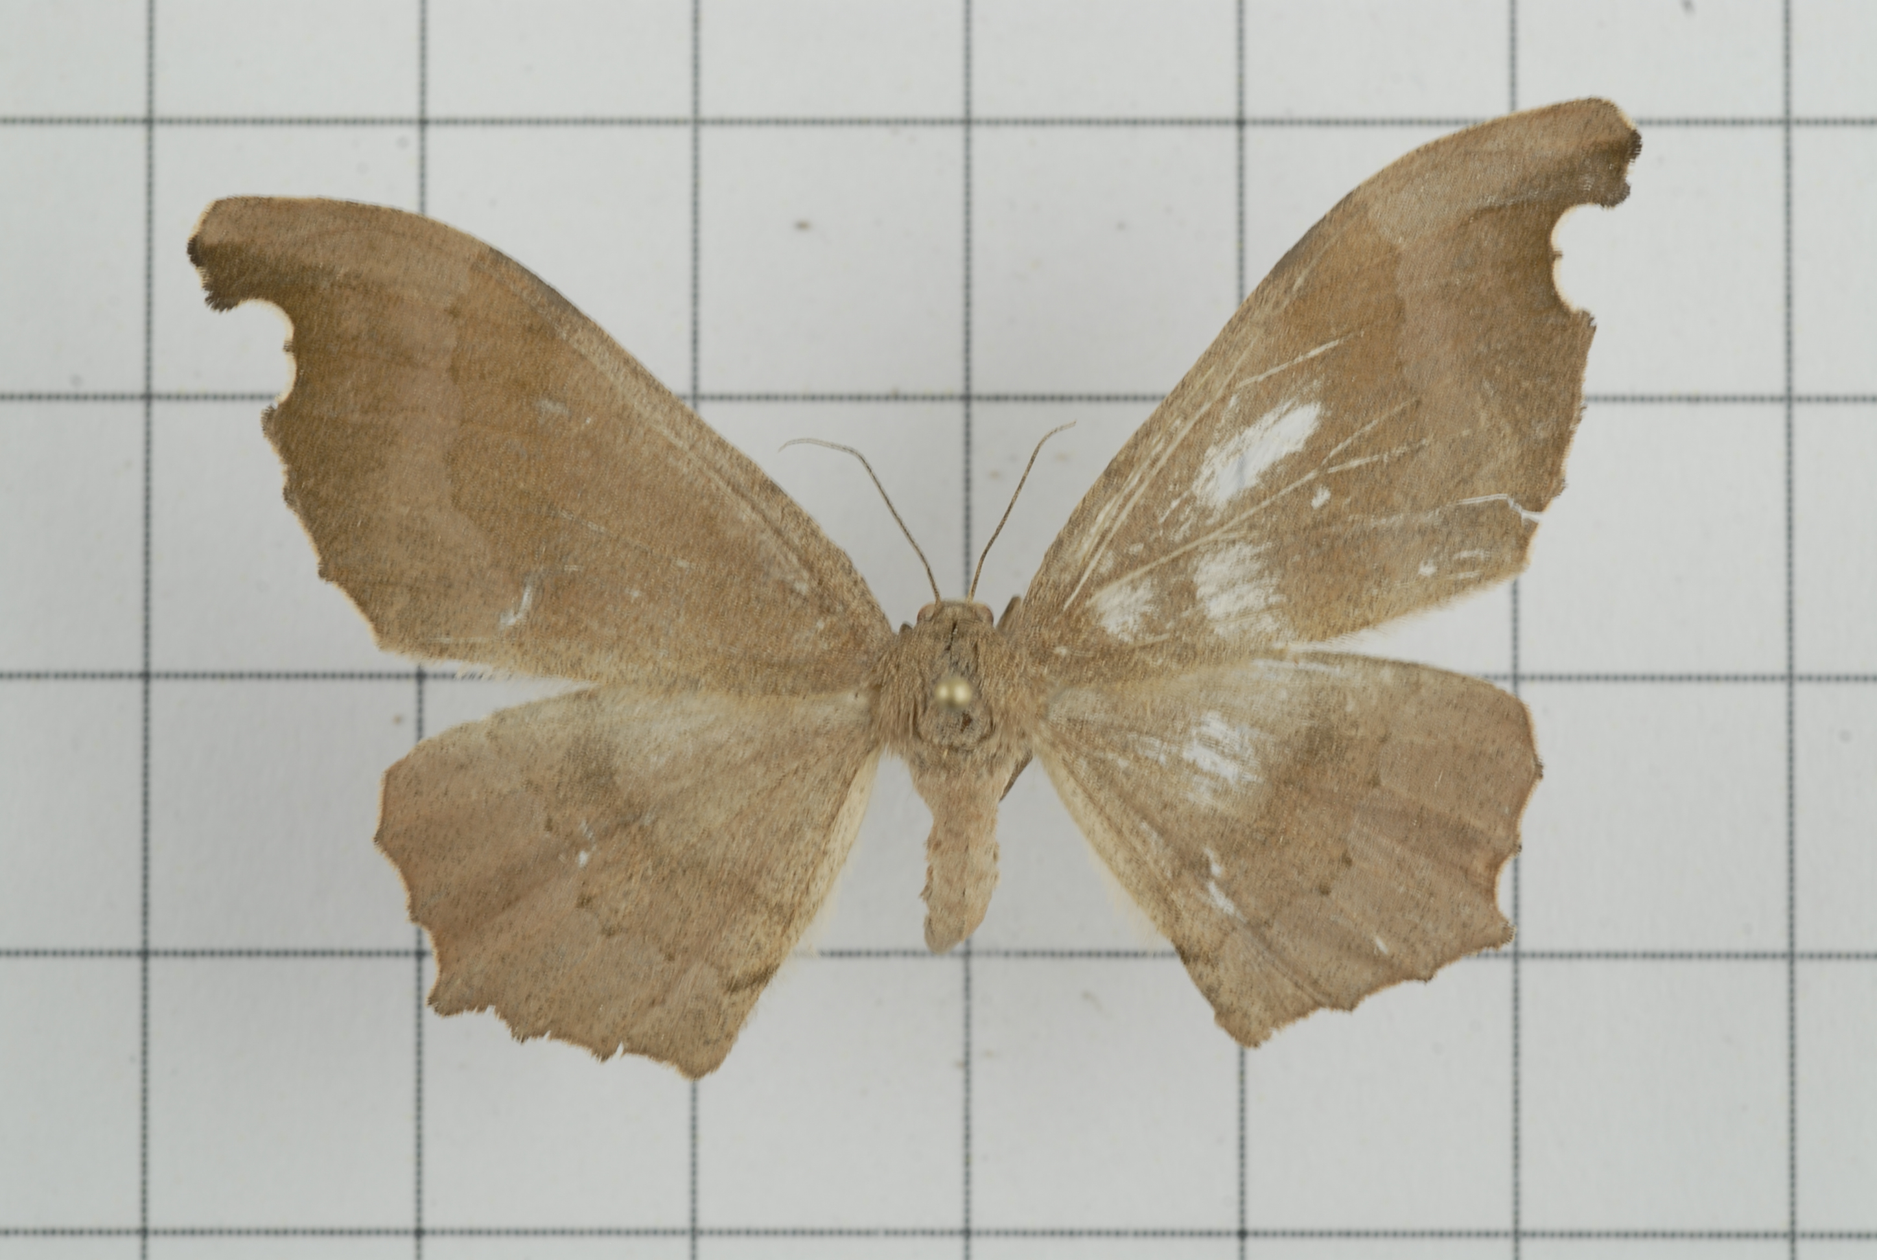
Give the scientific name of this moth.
Hyposidra talaca talaca
